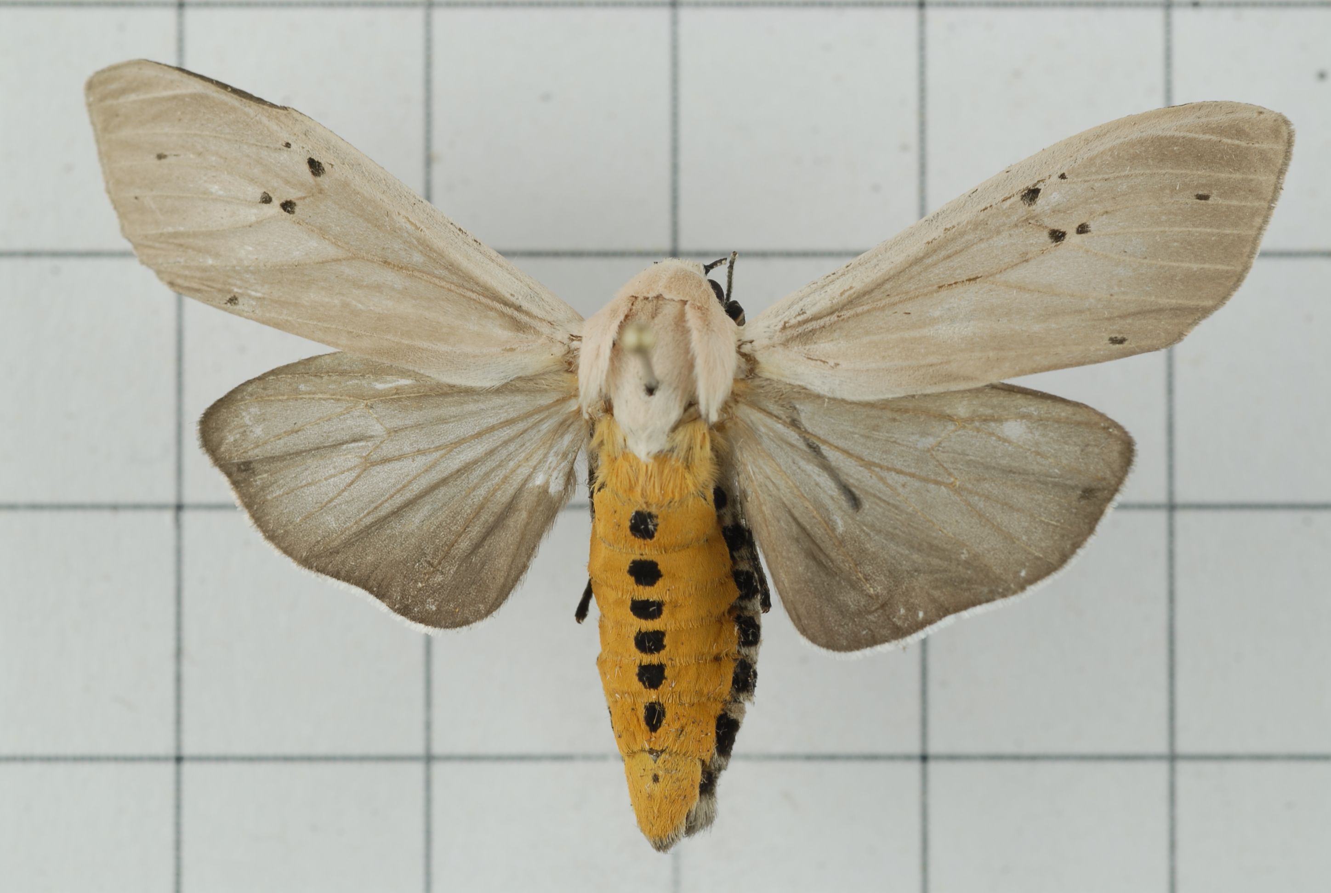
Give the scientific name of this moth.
Creatonotos transiens koni
